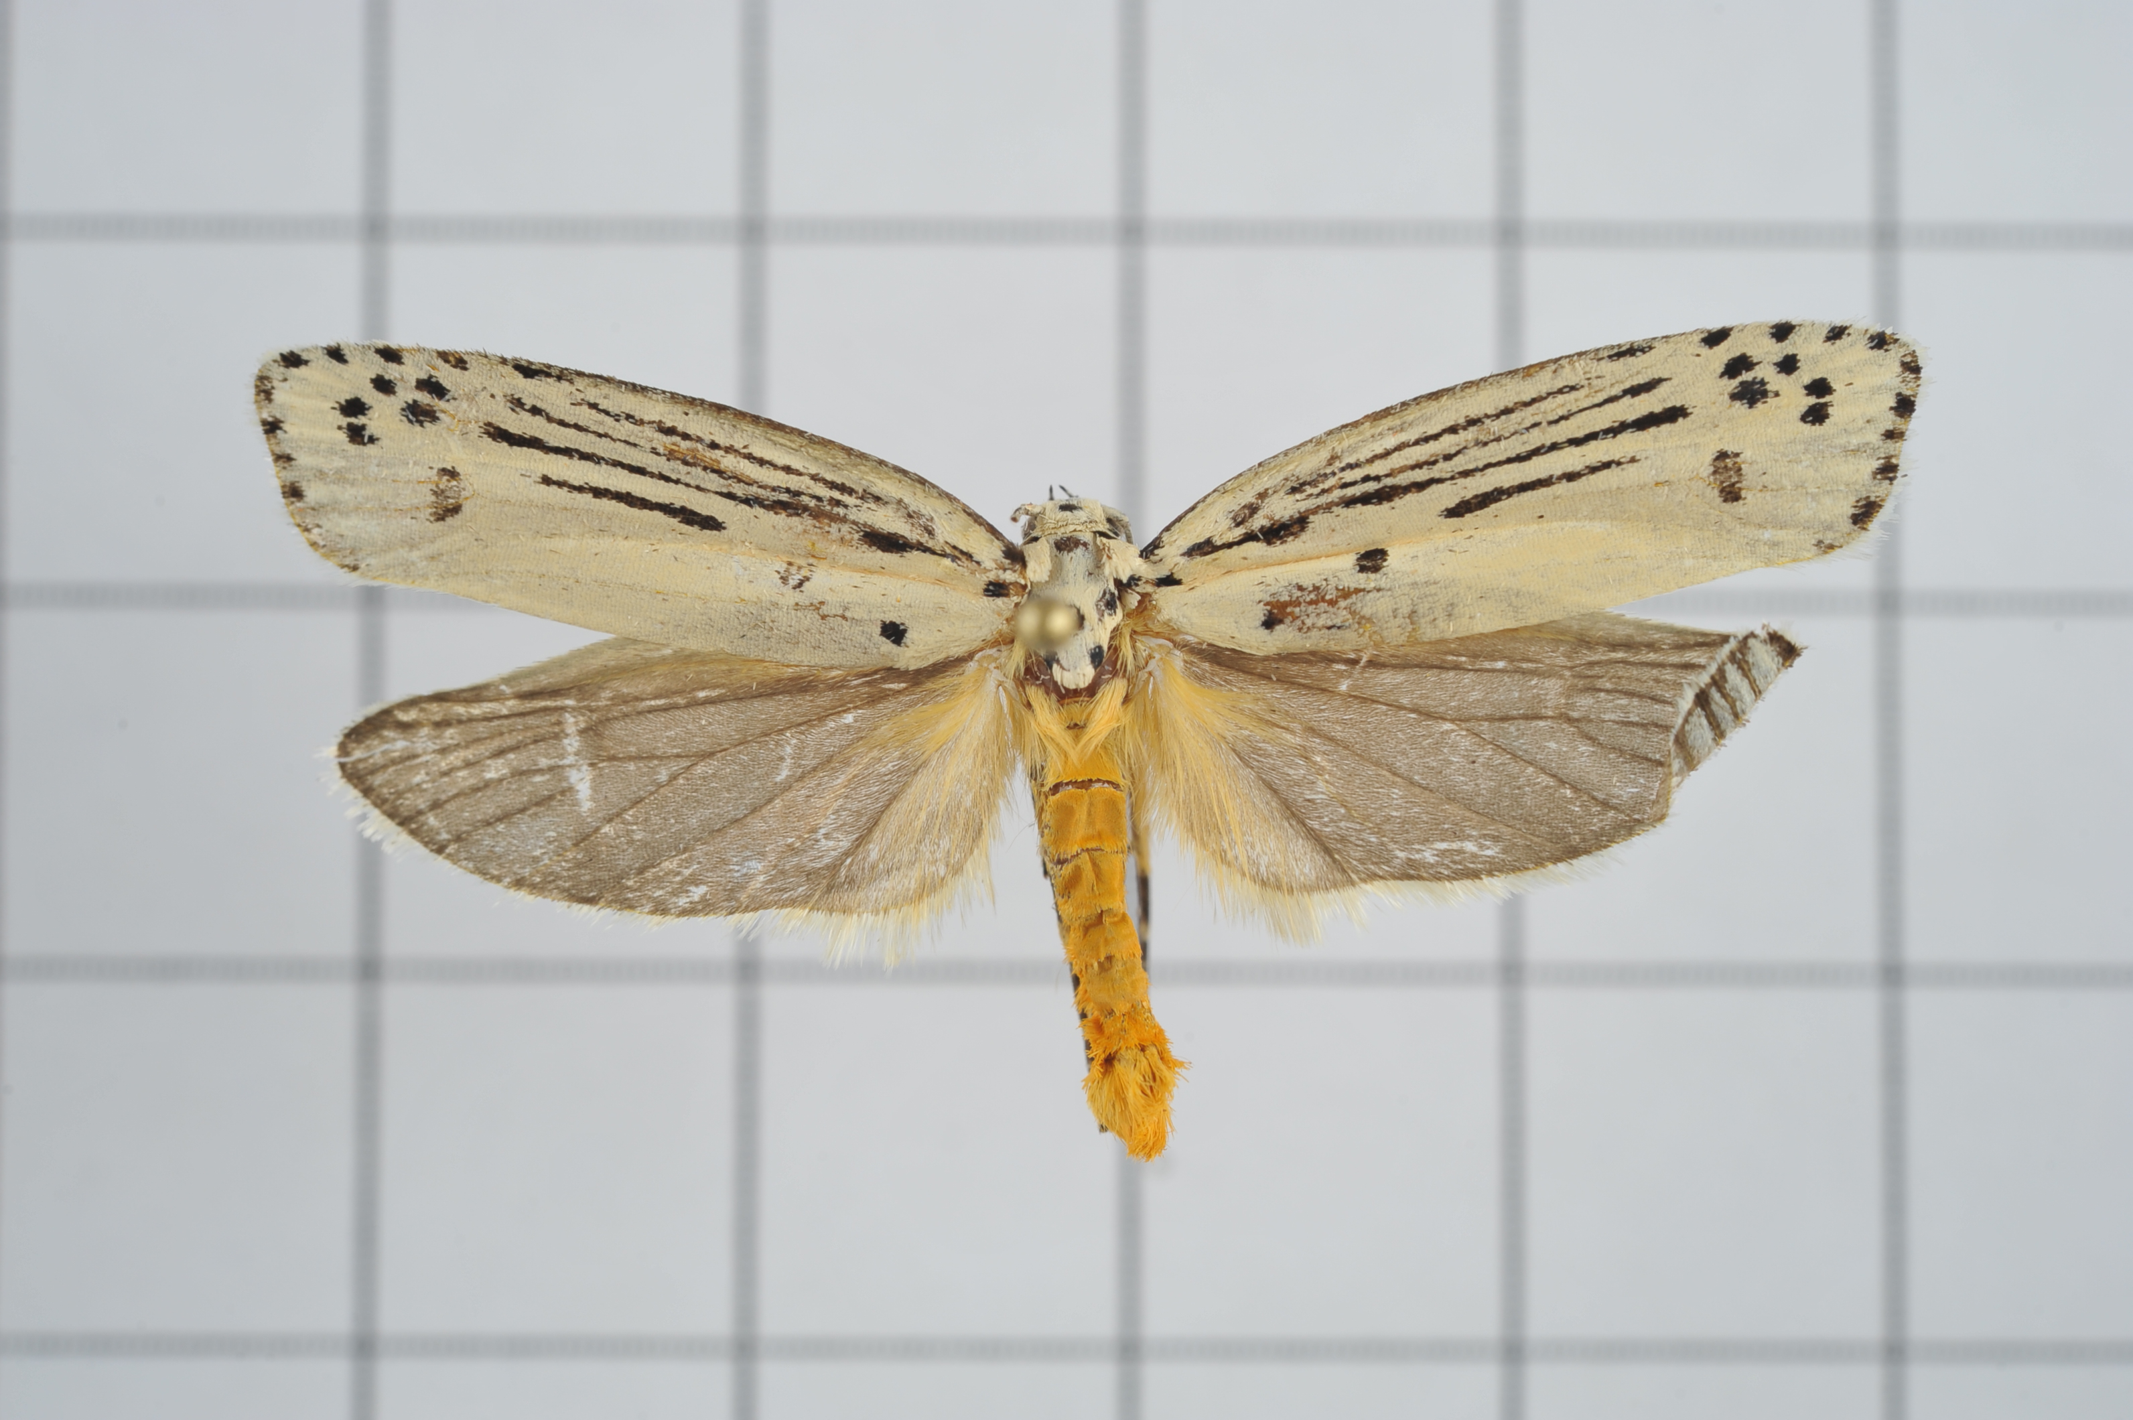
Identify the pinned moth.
Ethmia lineatonotella
